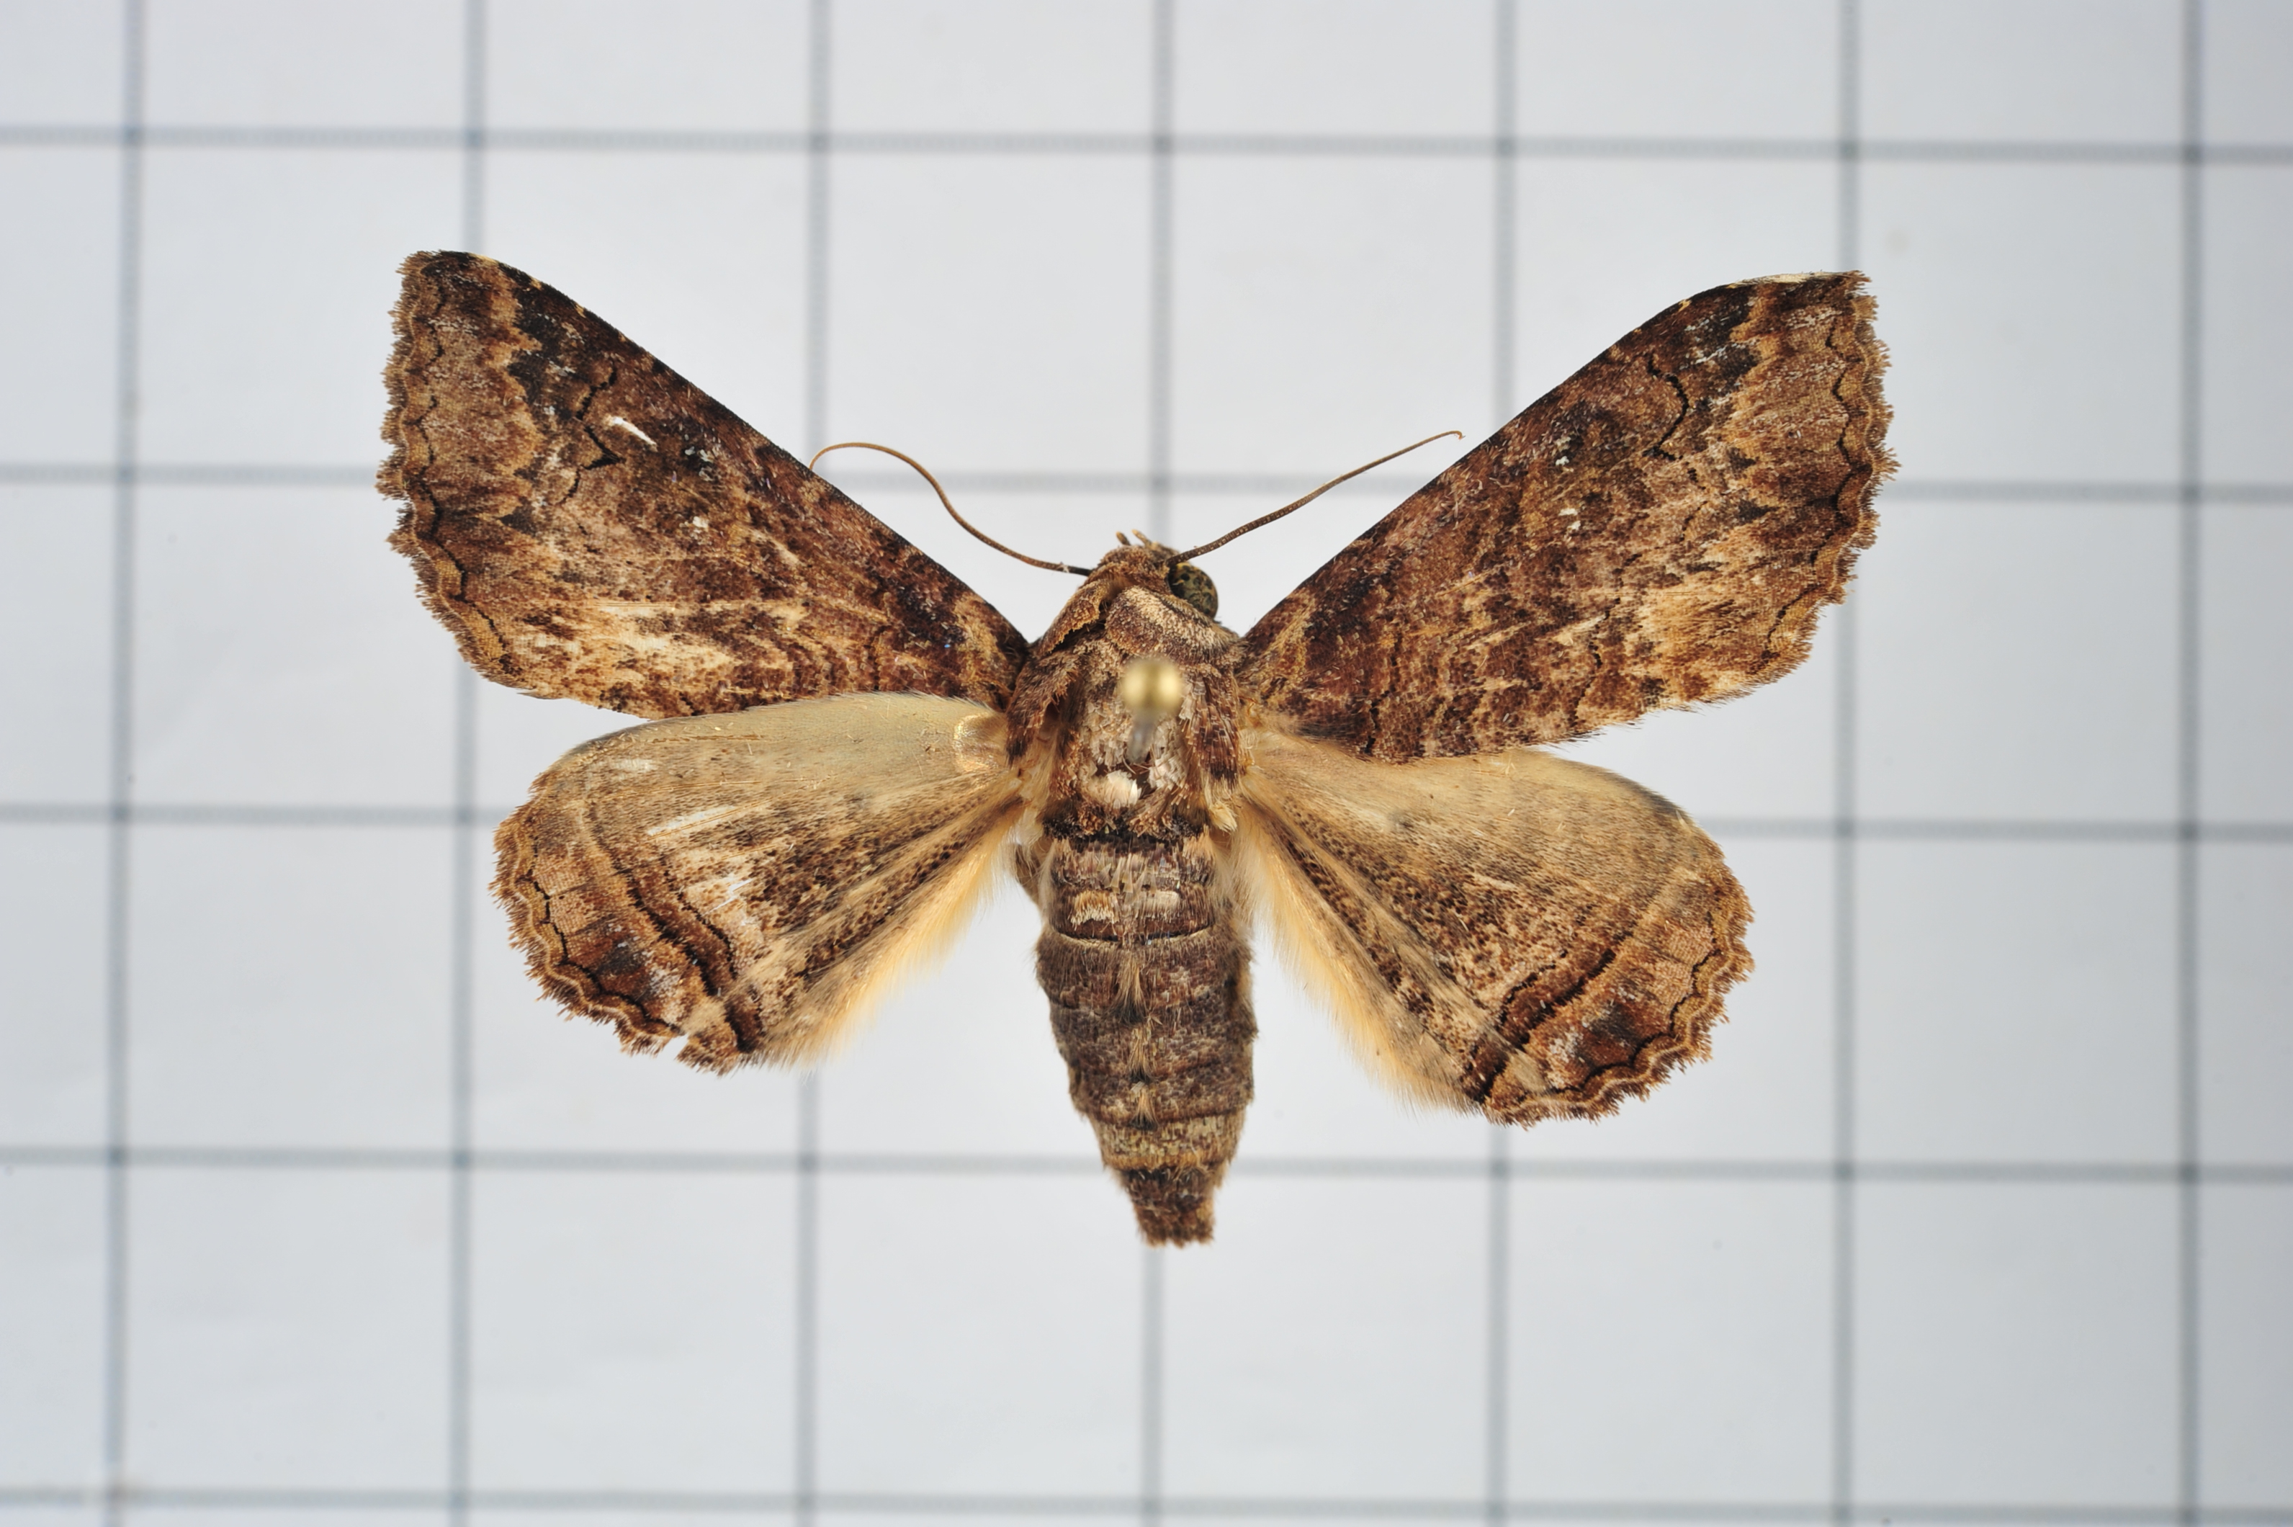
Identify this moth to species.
Pericyma cruegeri
